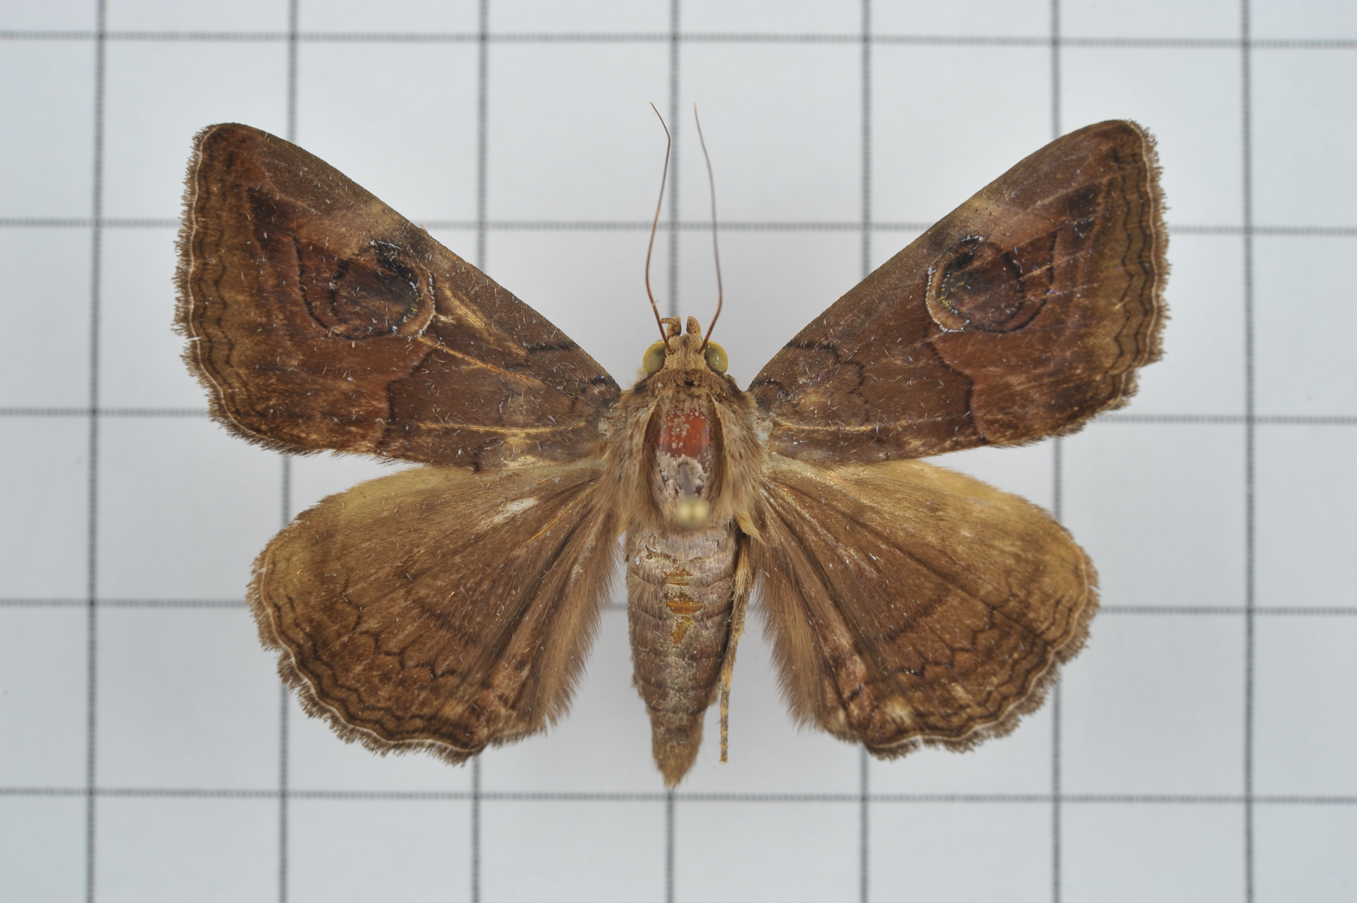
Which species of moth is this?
Ommatophora luminosa
